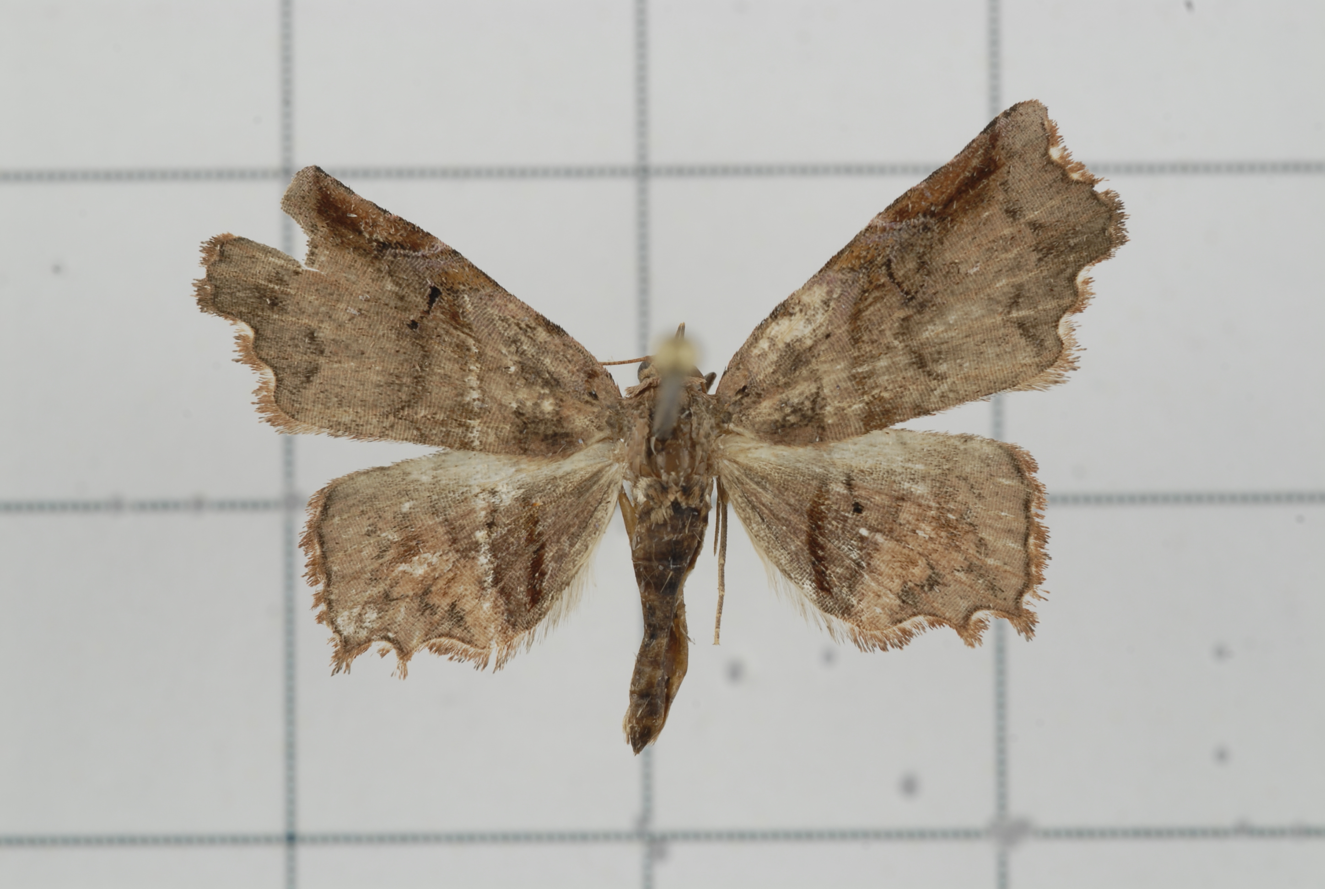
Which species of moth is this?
Aroana baliensis
